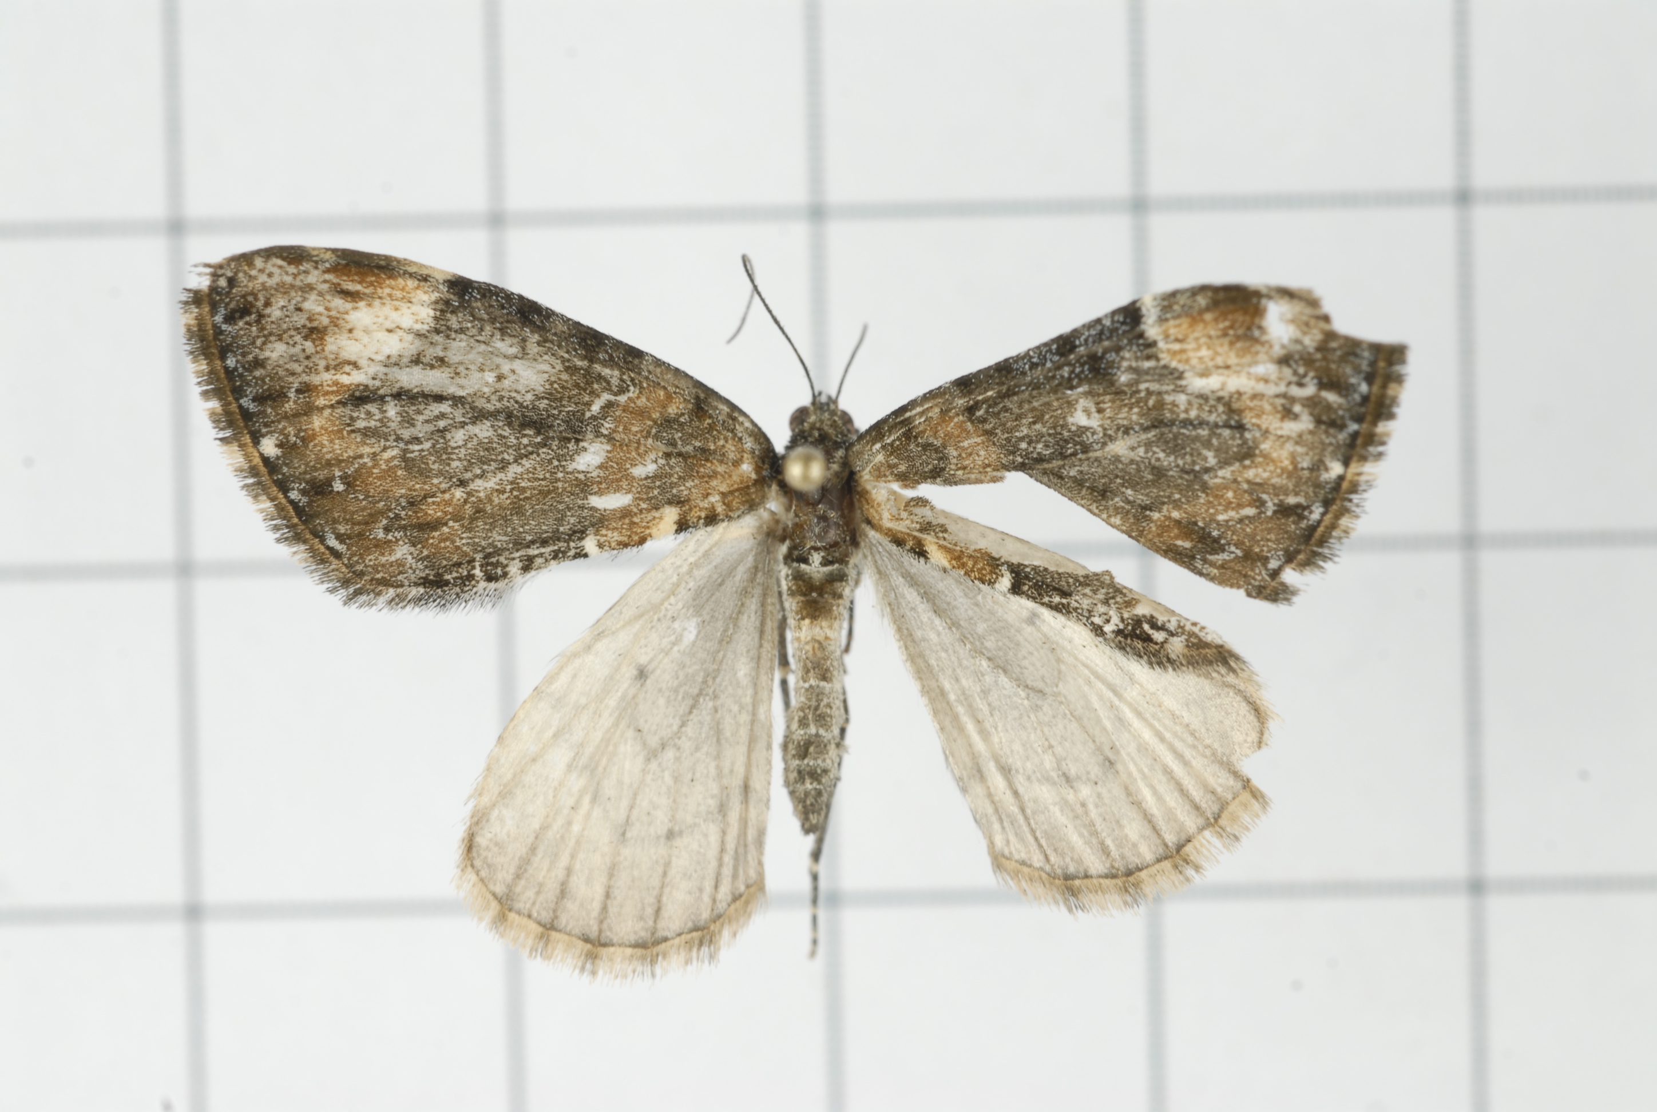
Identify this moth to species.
Dysstroma fumata
